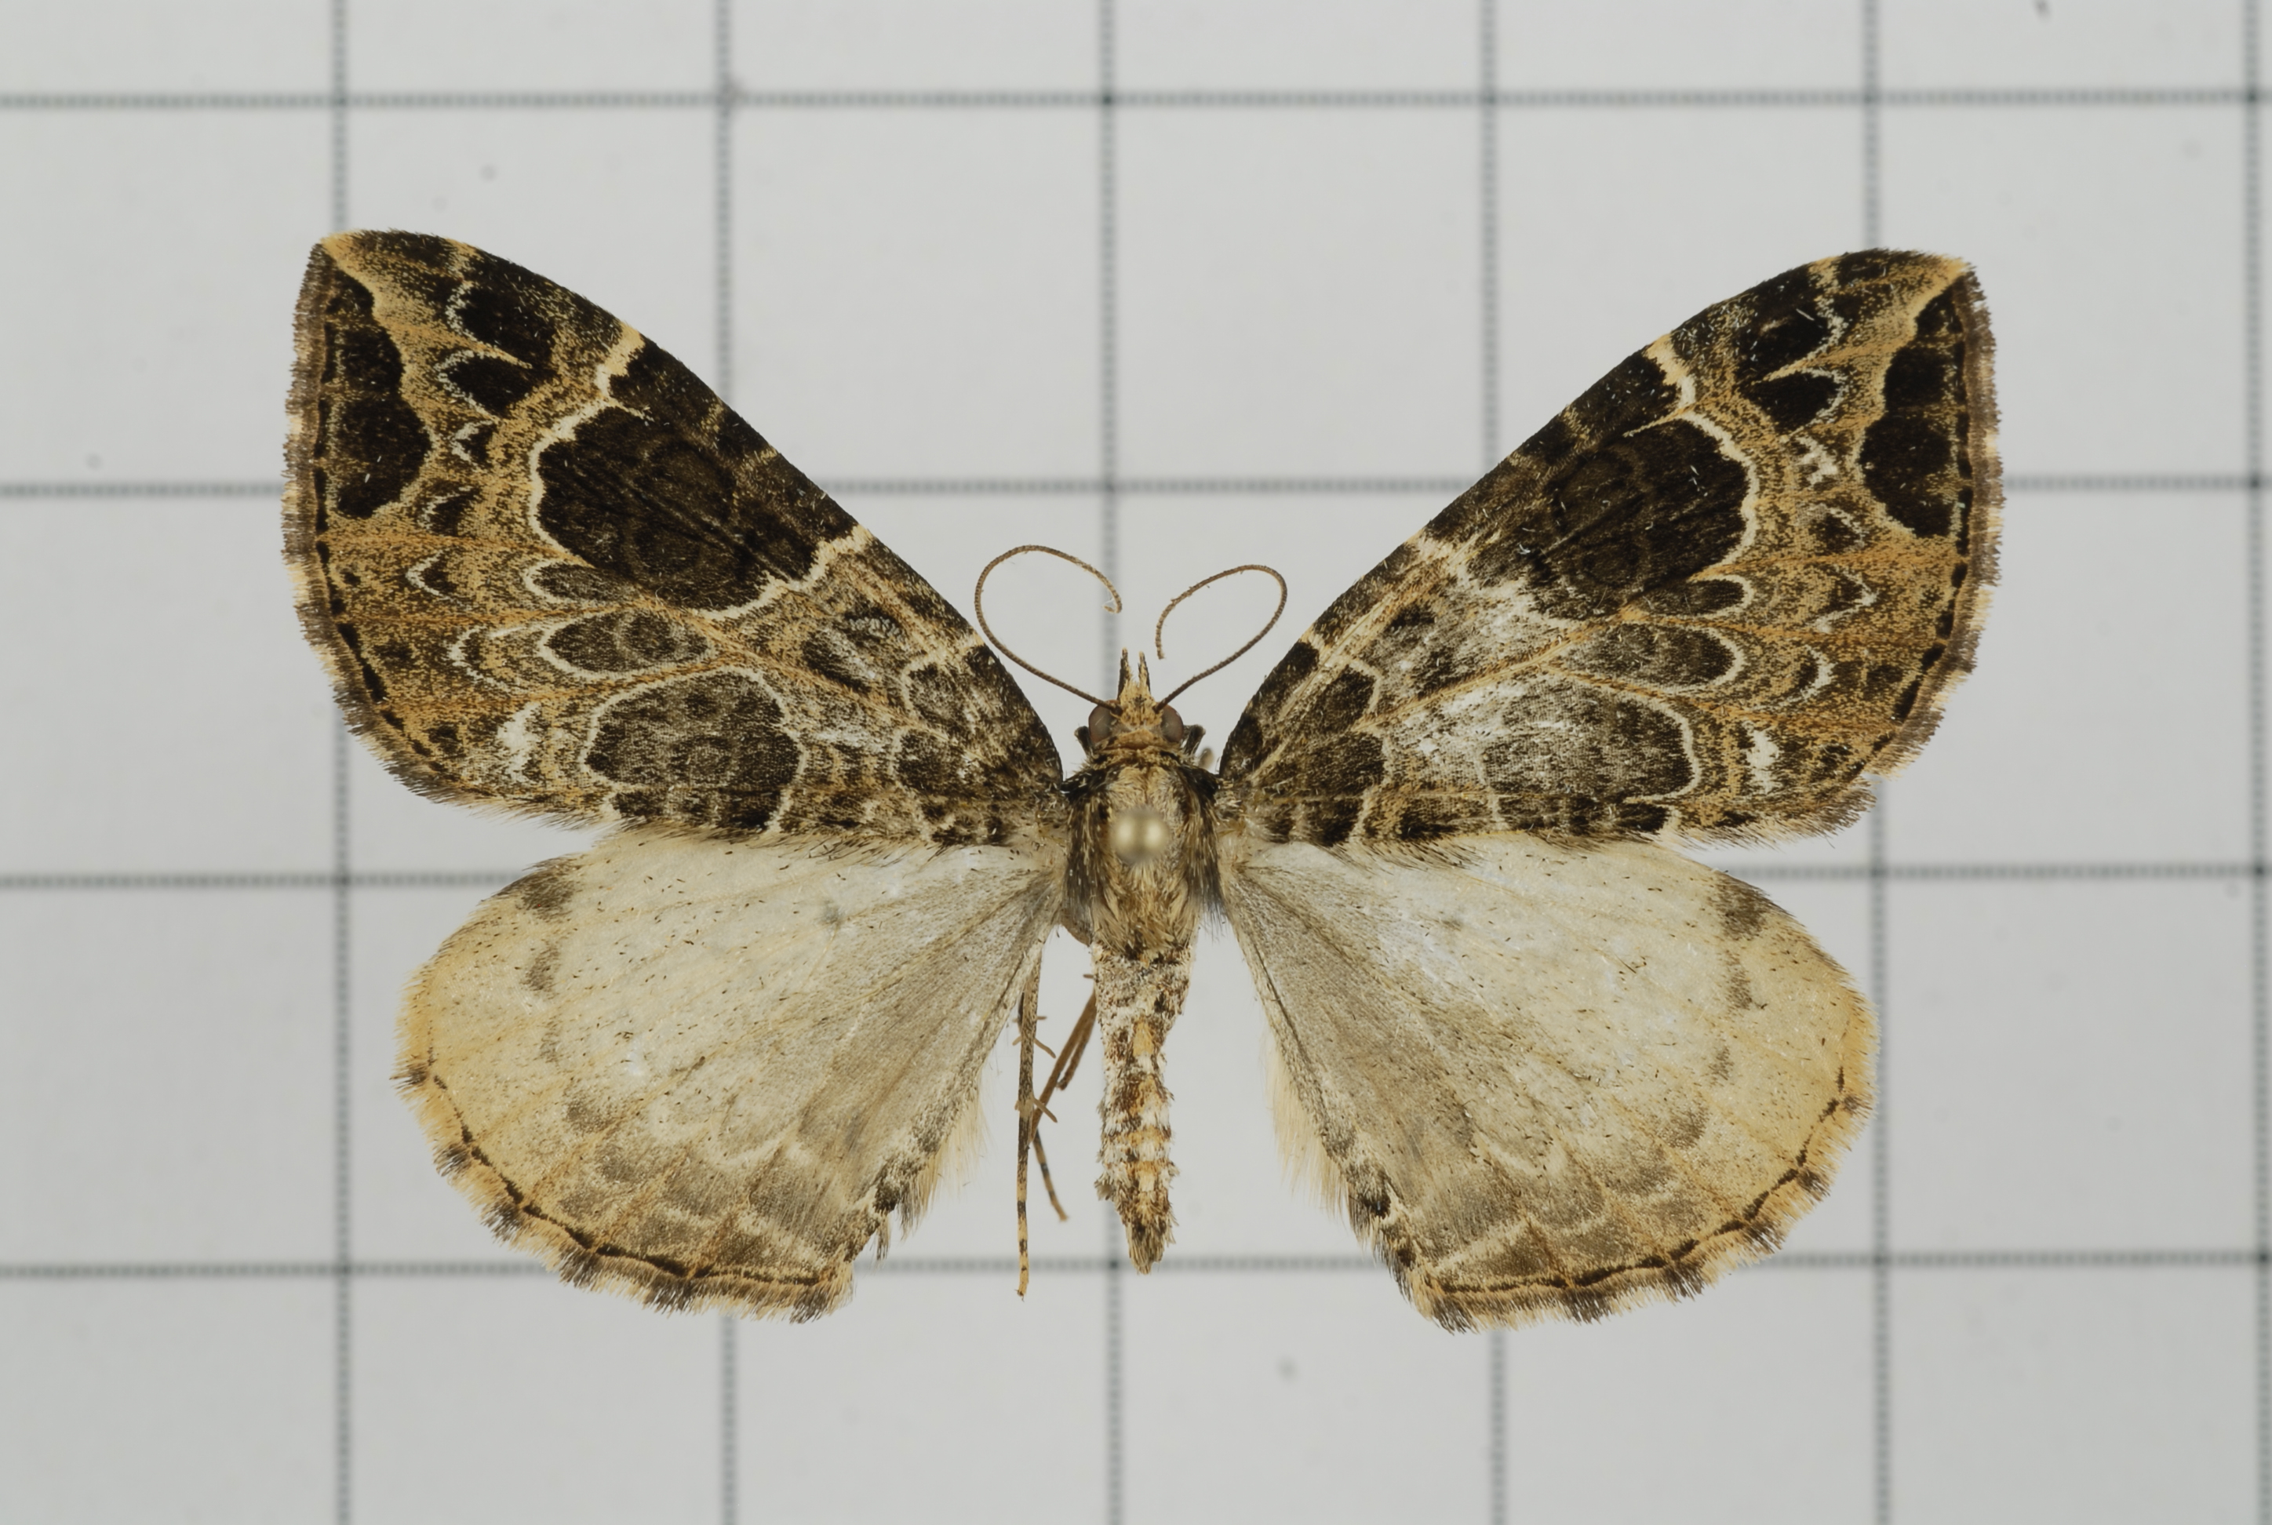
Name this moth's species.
Eustroma melancholica interrupta
